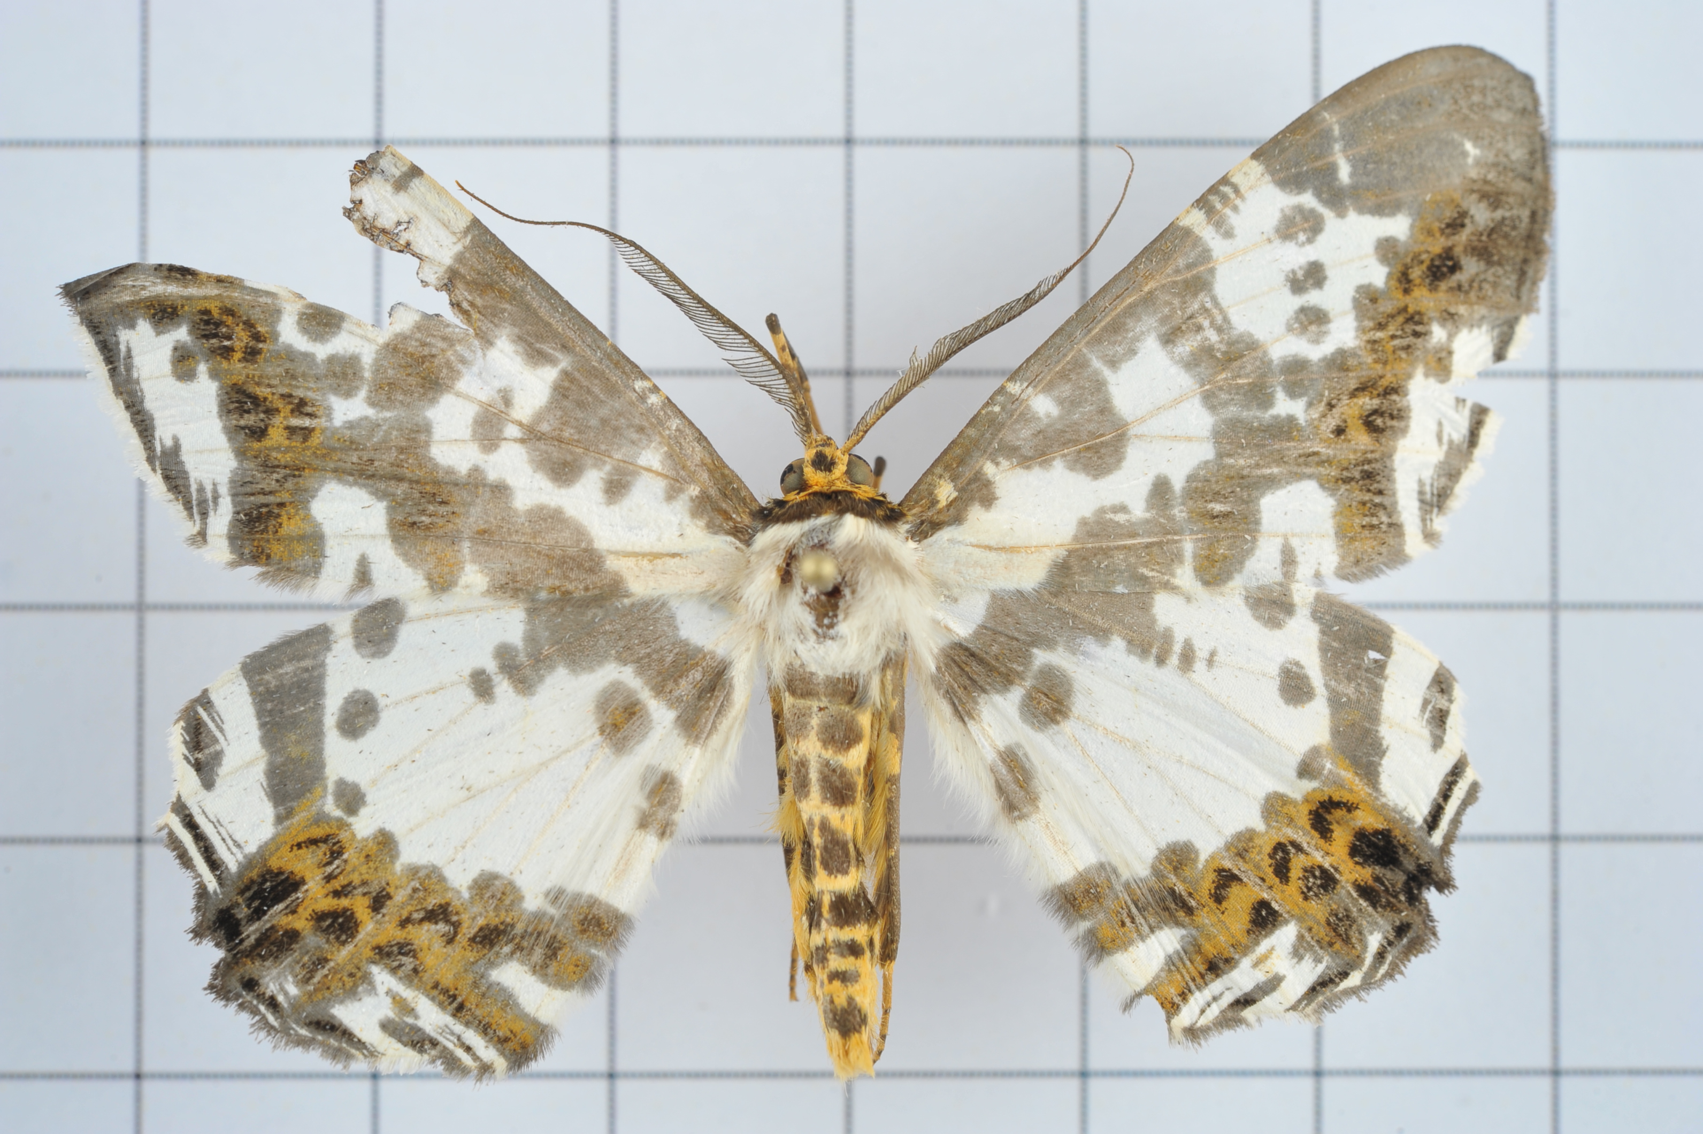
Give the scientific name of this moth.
Chorodna moorei
